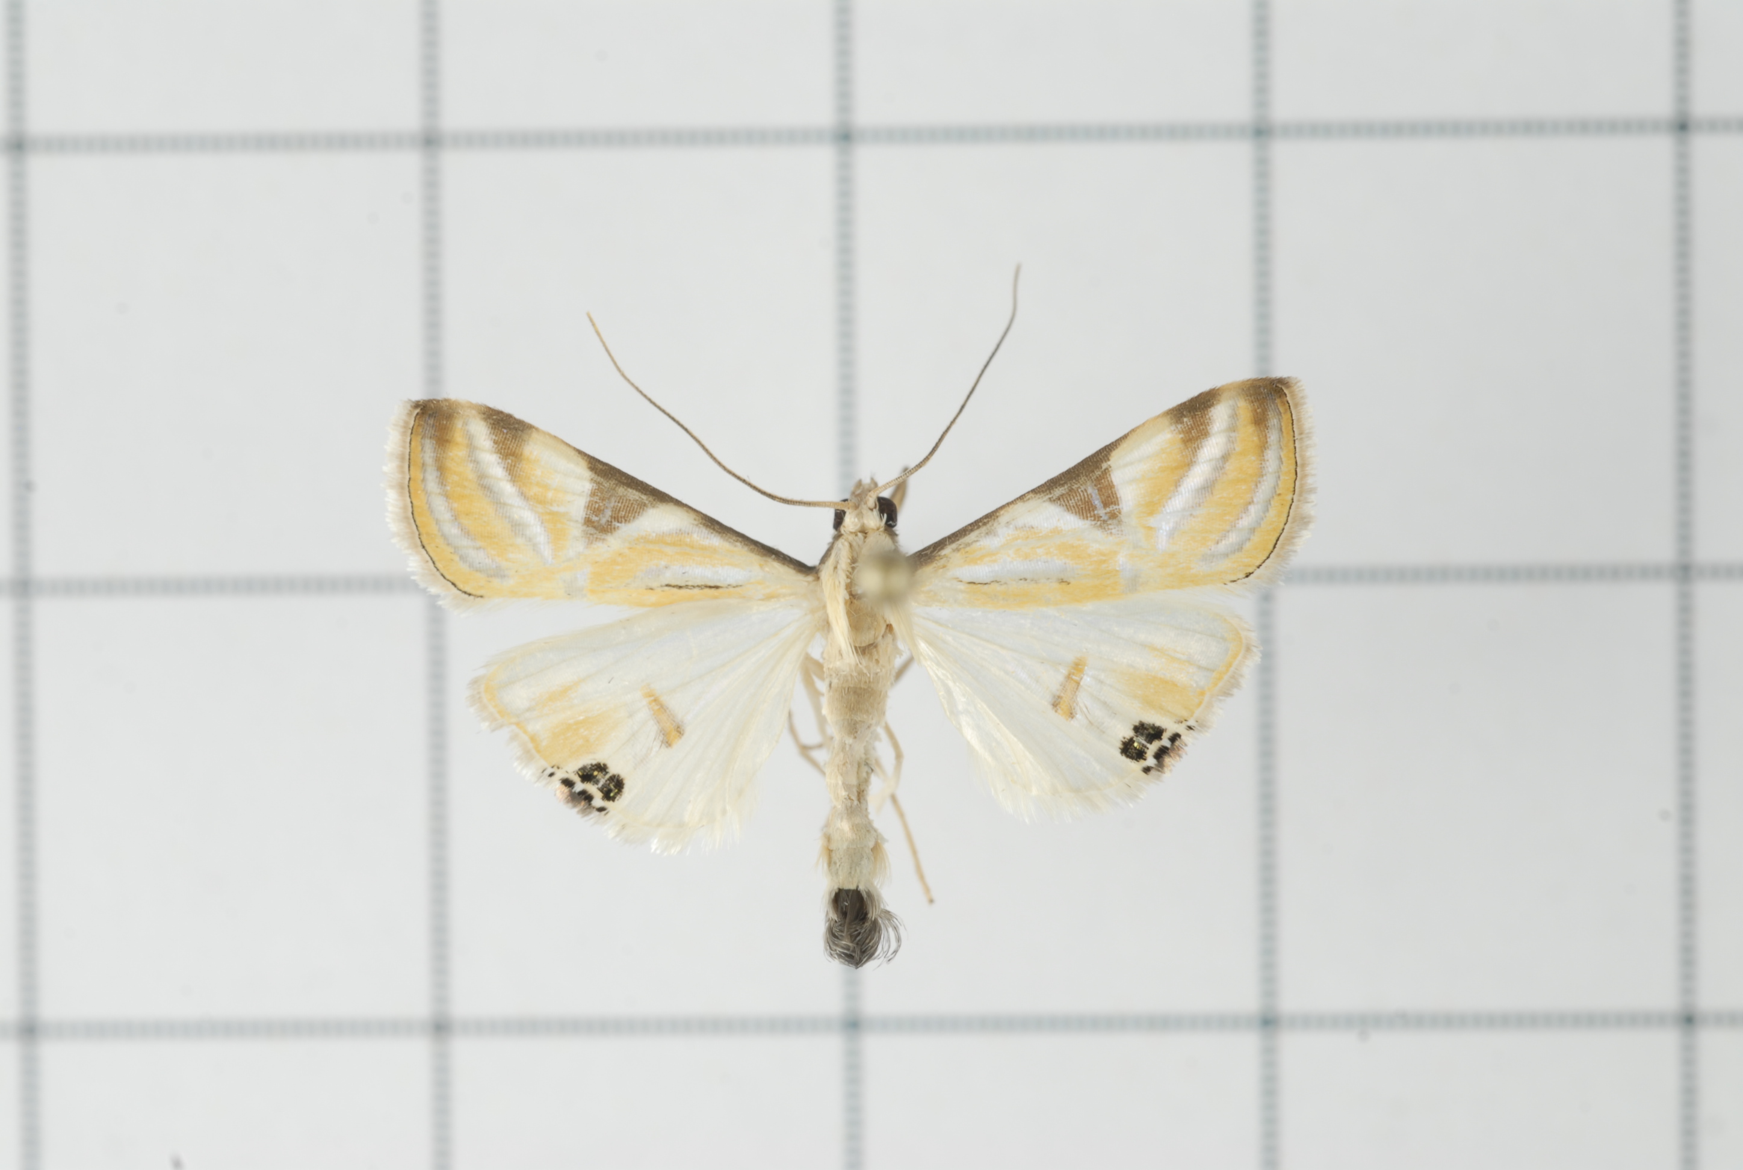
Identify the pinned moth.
Talanga sexpunctalis
